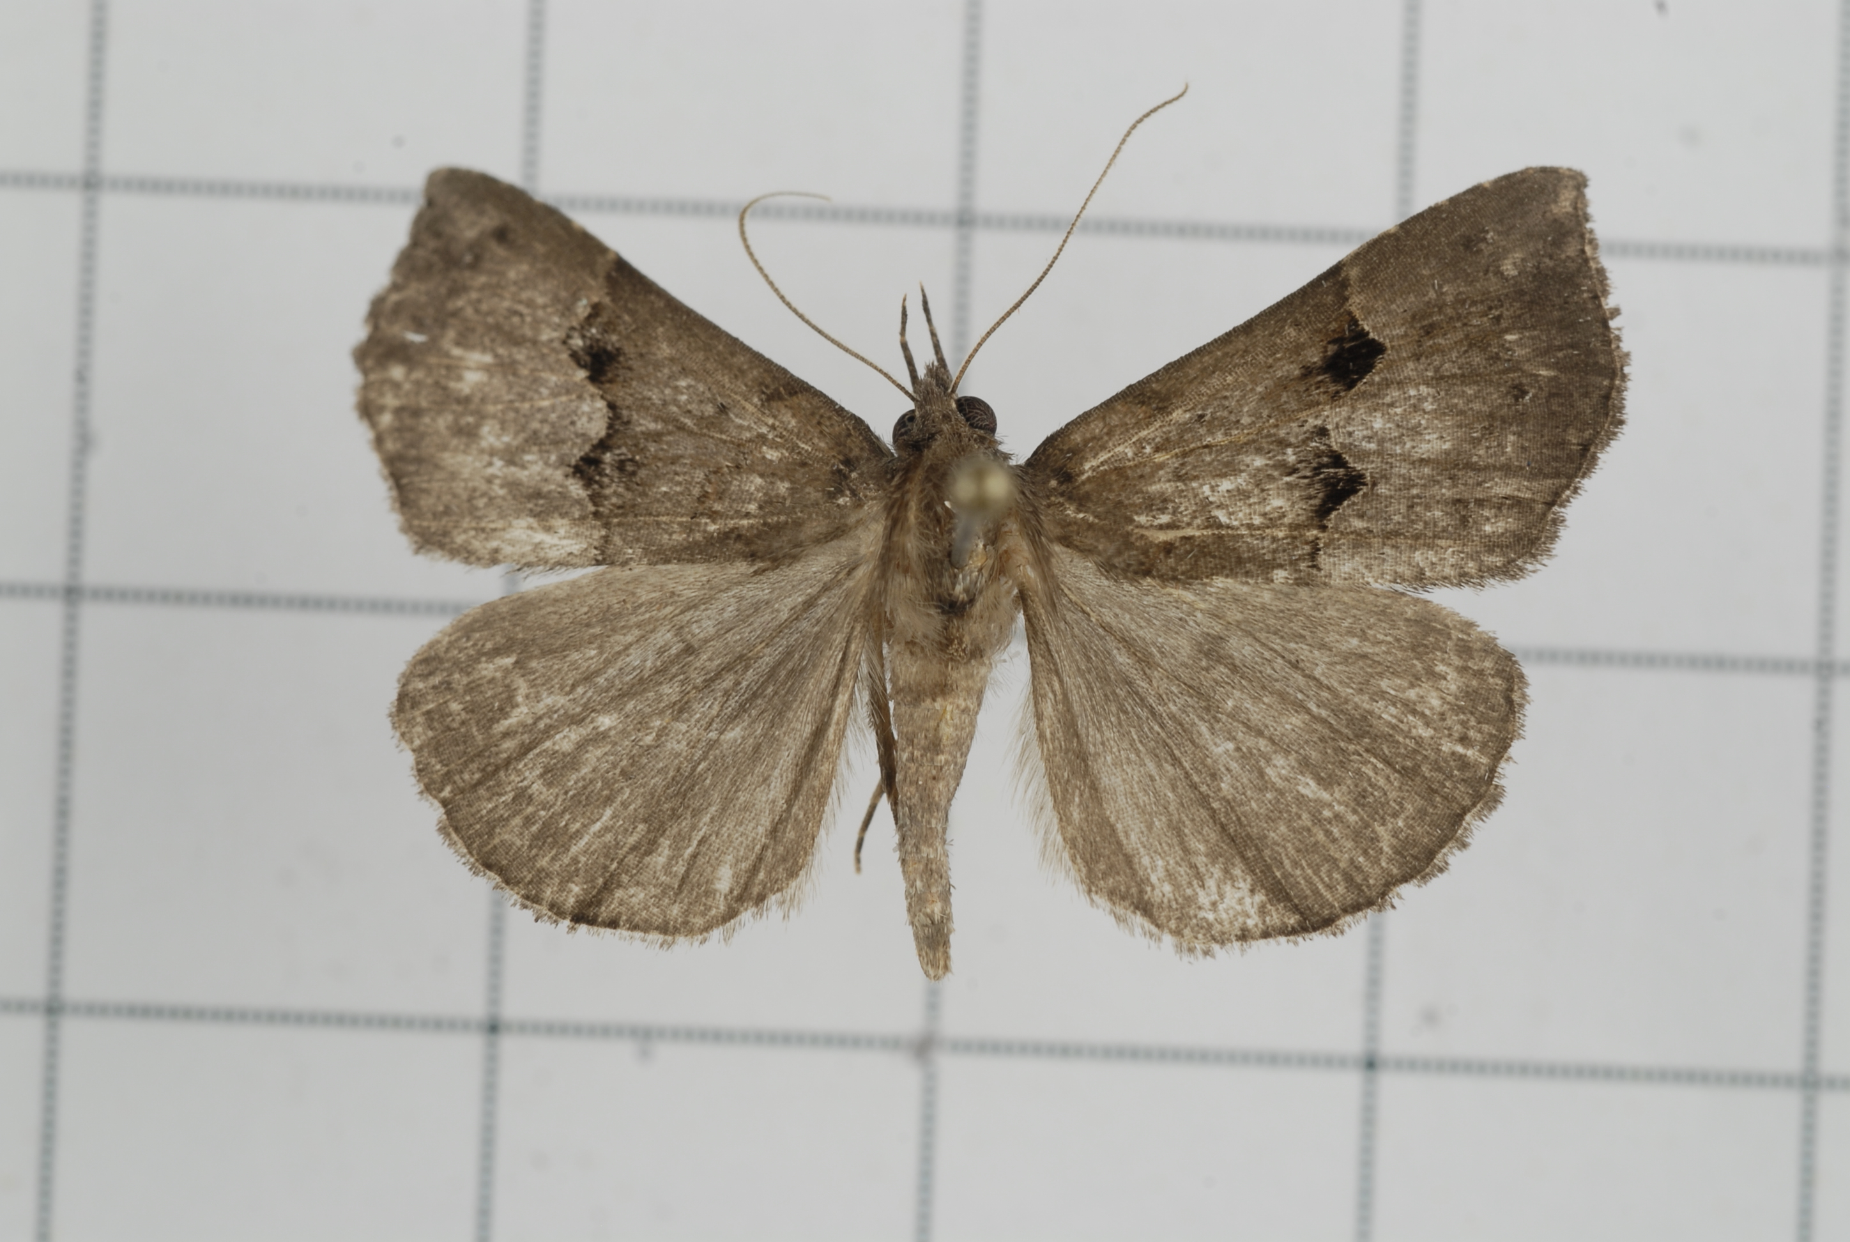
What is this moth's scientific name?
Hypena sinuosa
